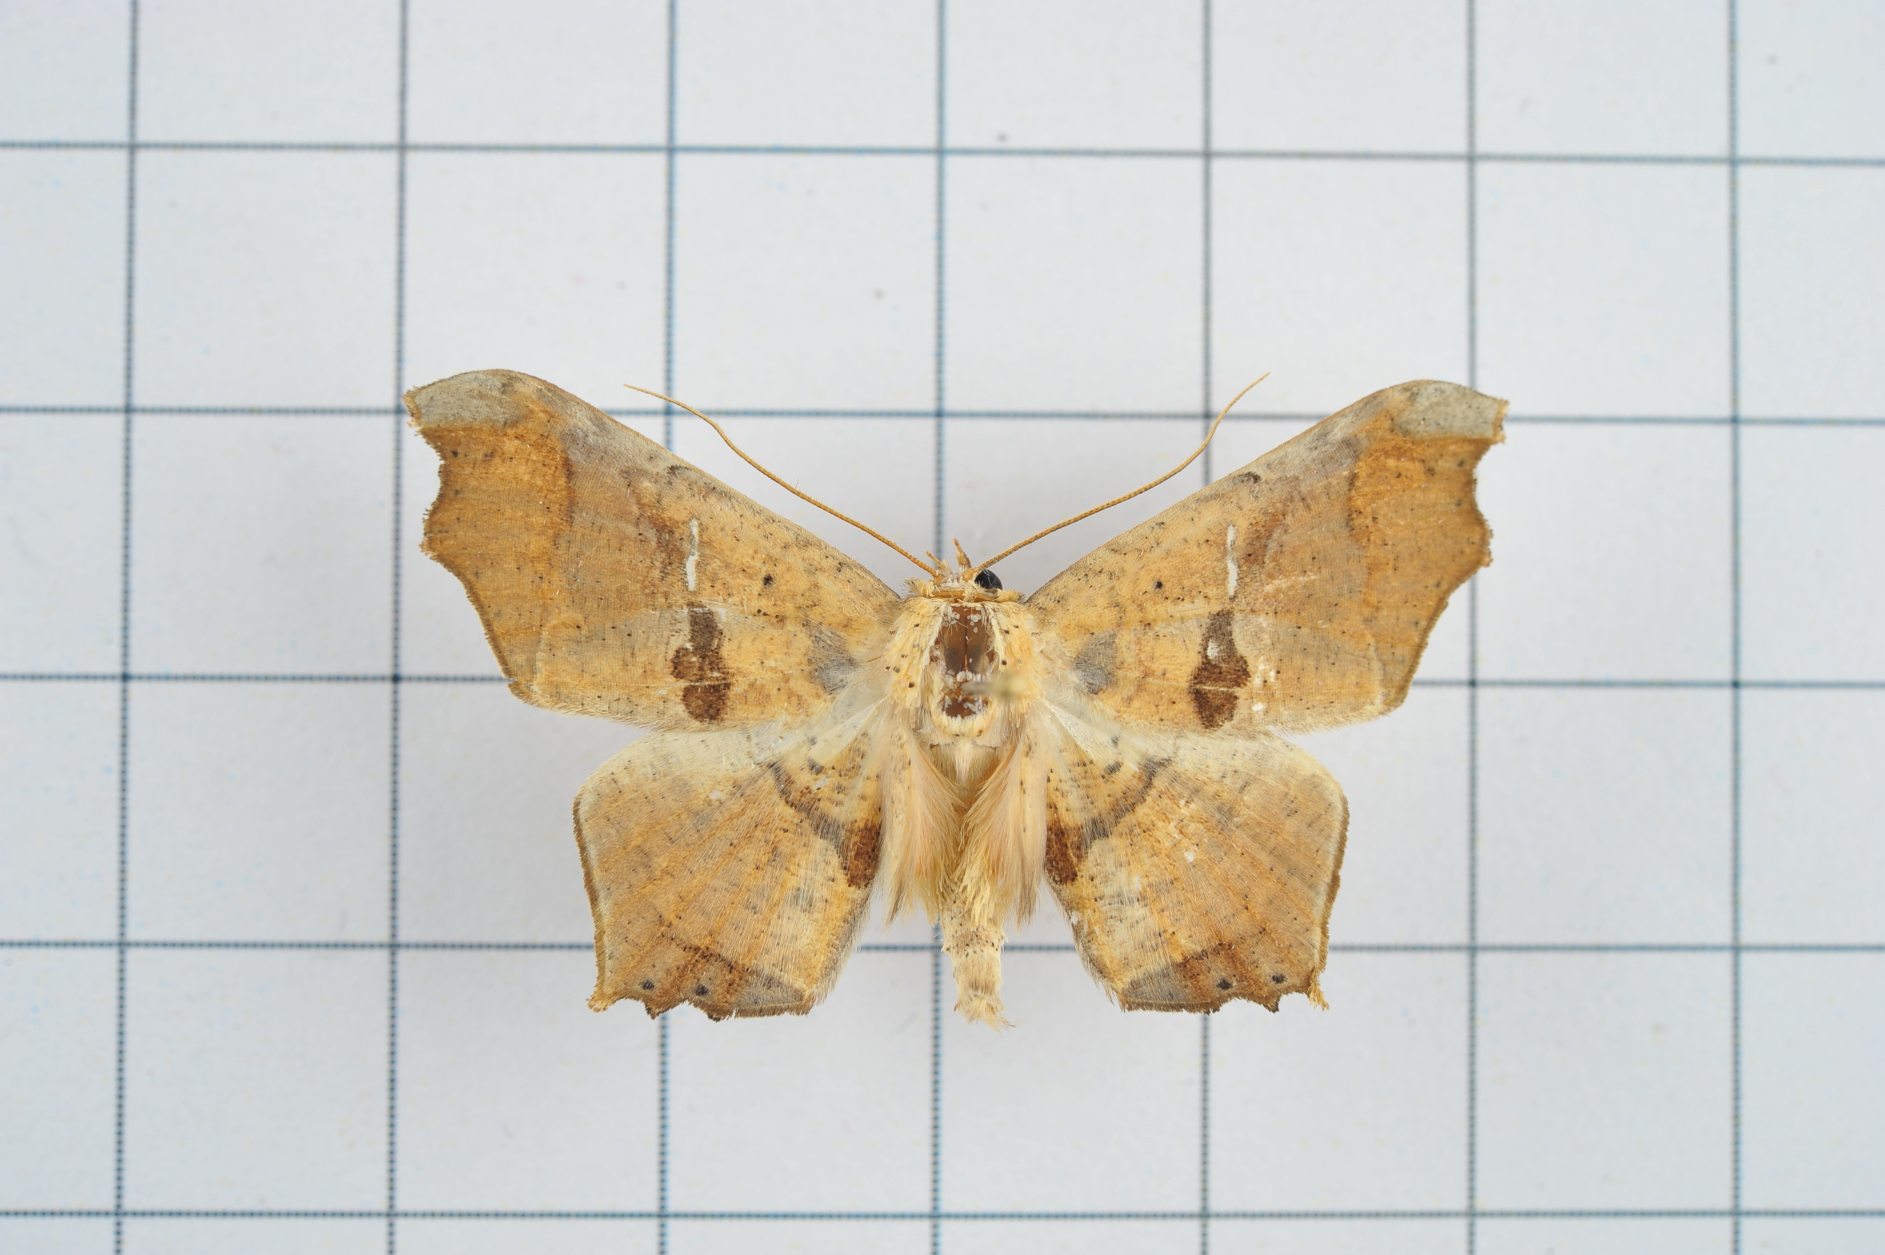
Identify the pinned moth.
Semiothisops macariata
